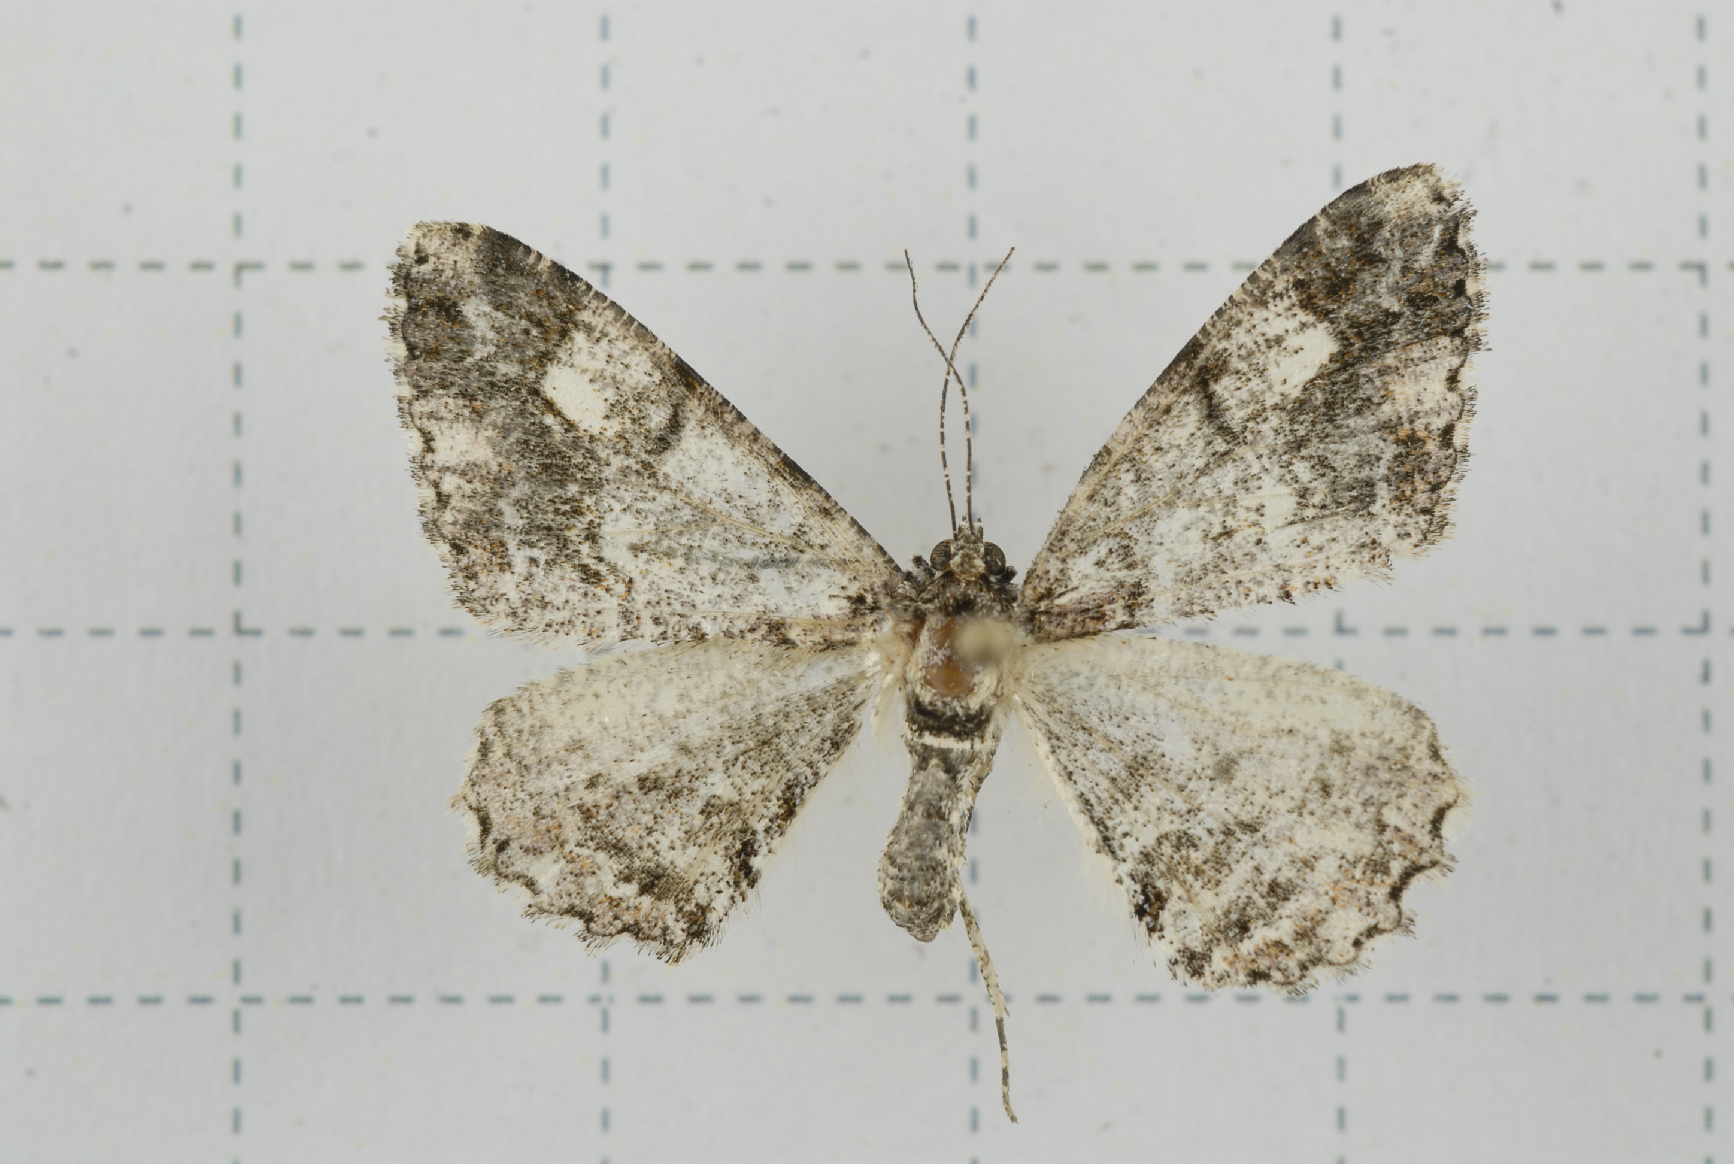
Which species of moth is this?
Alcis admissaria undularia
